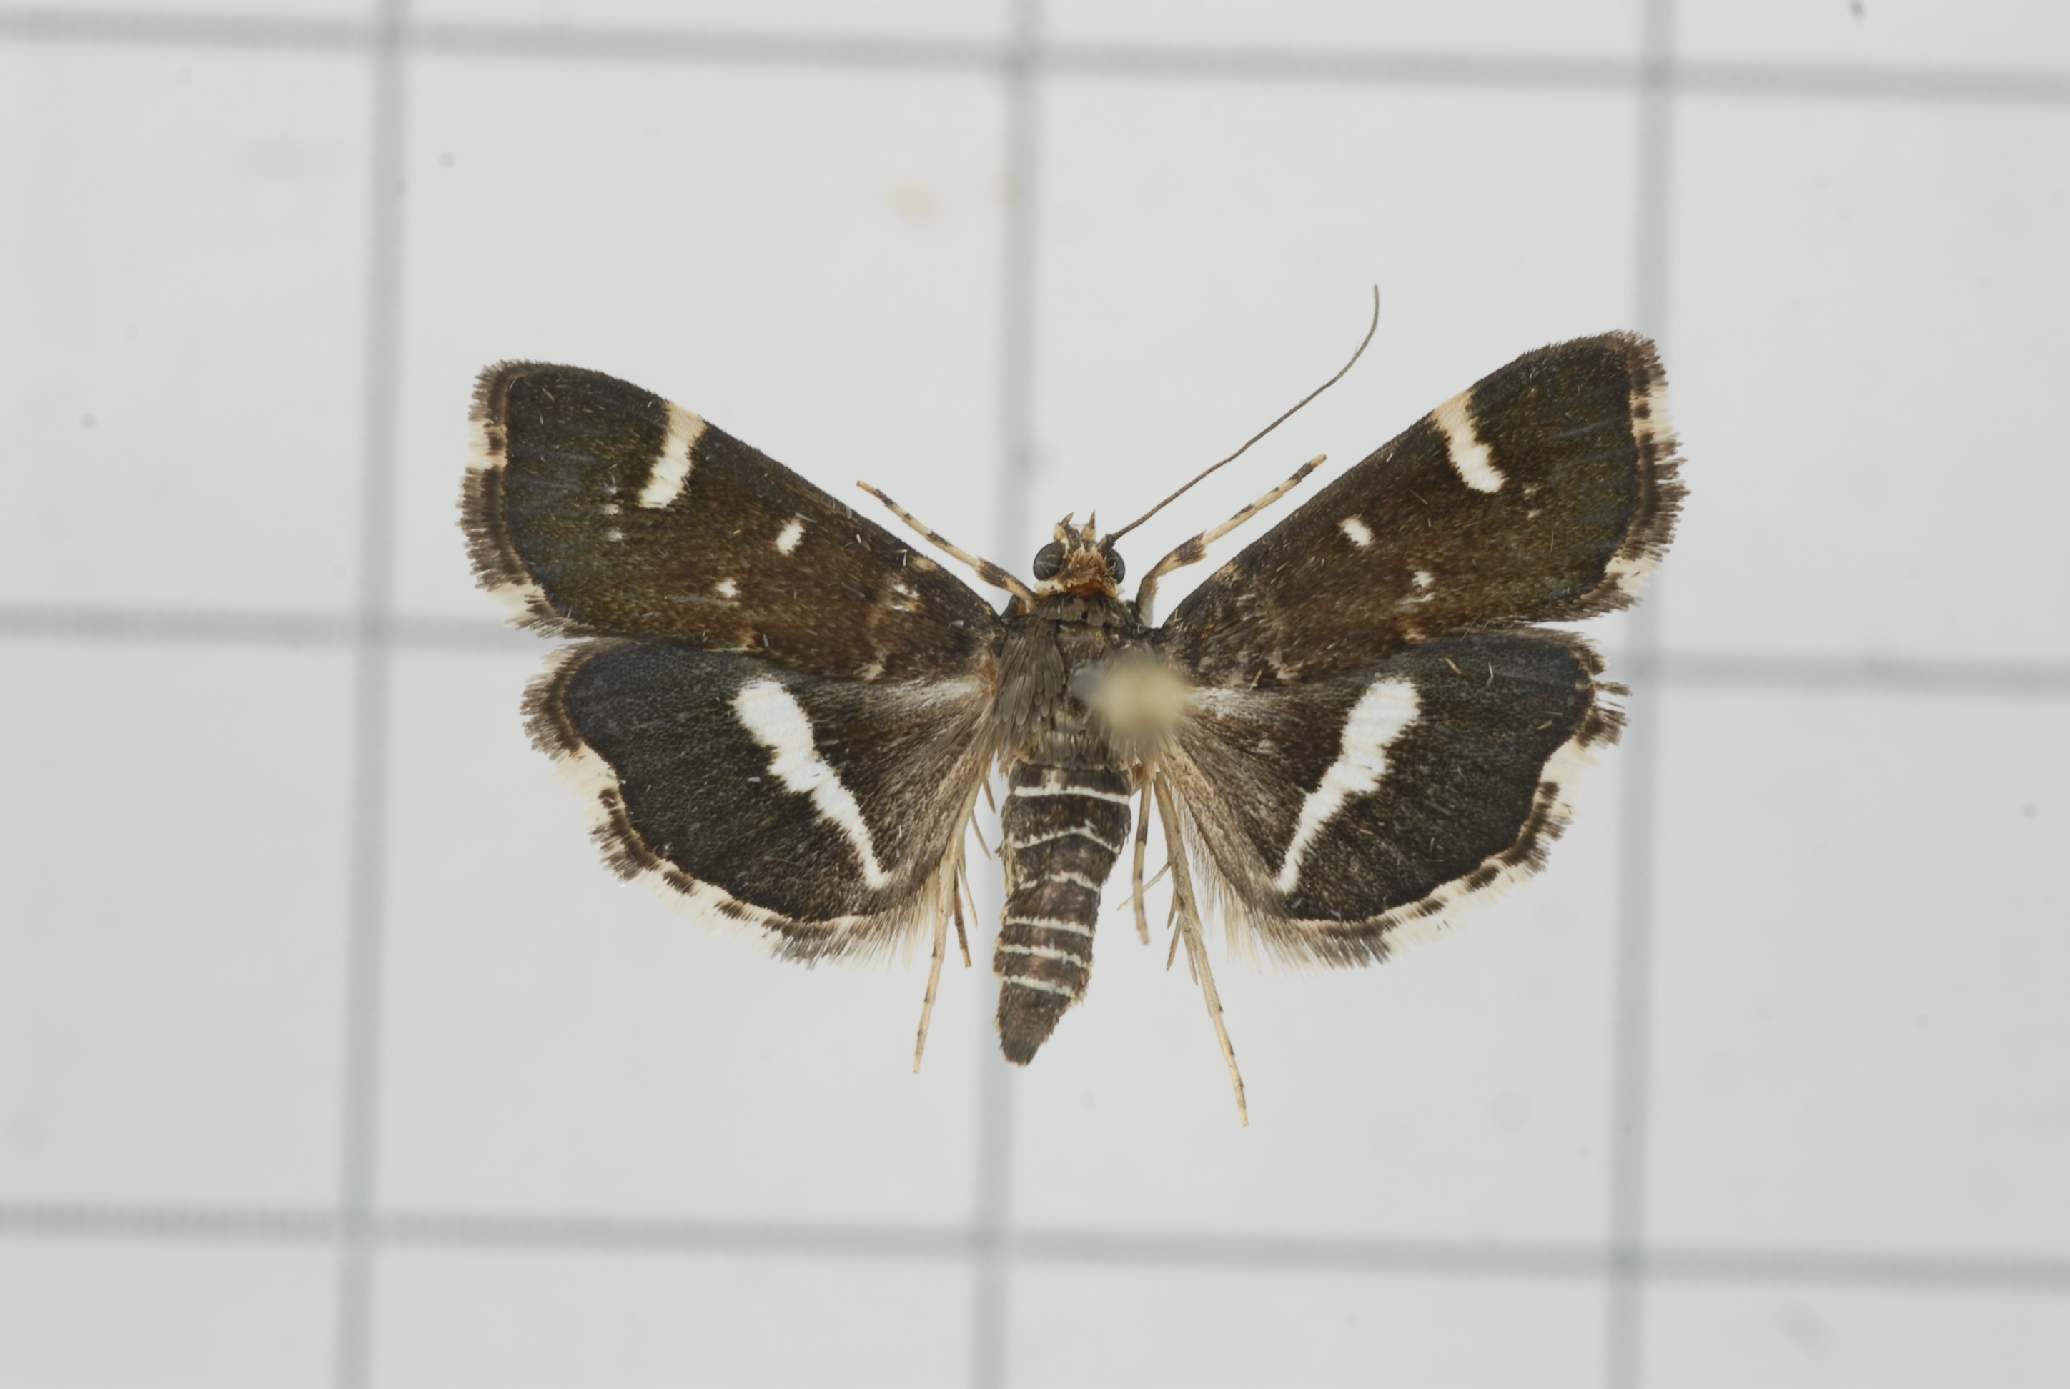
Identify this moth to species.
Hymenia perspectalis
